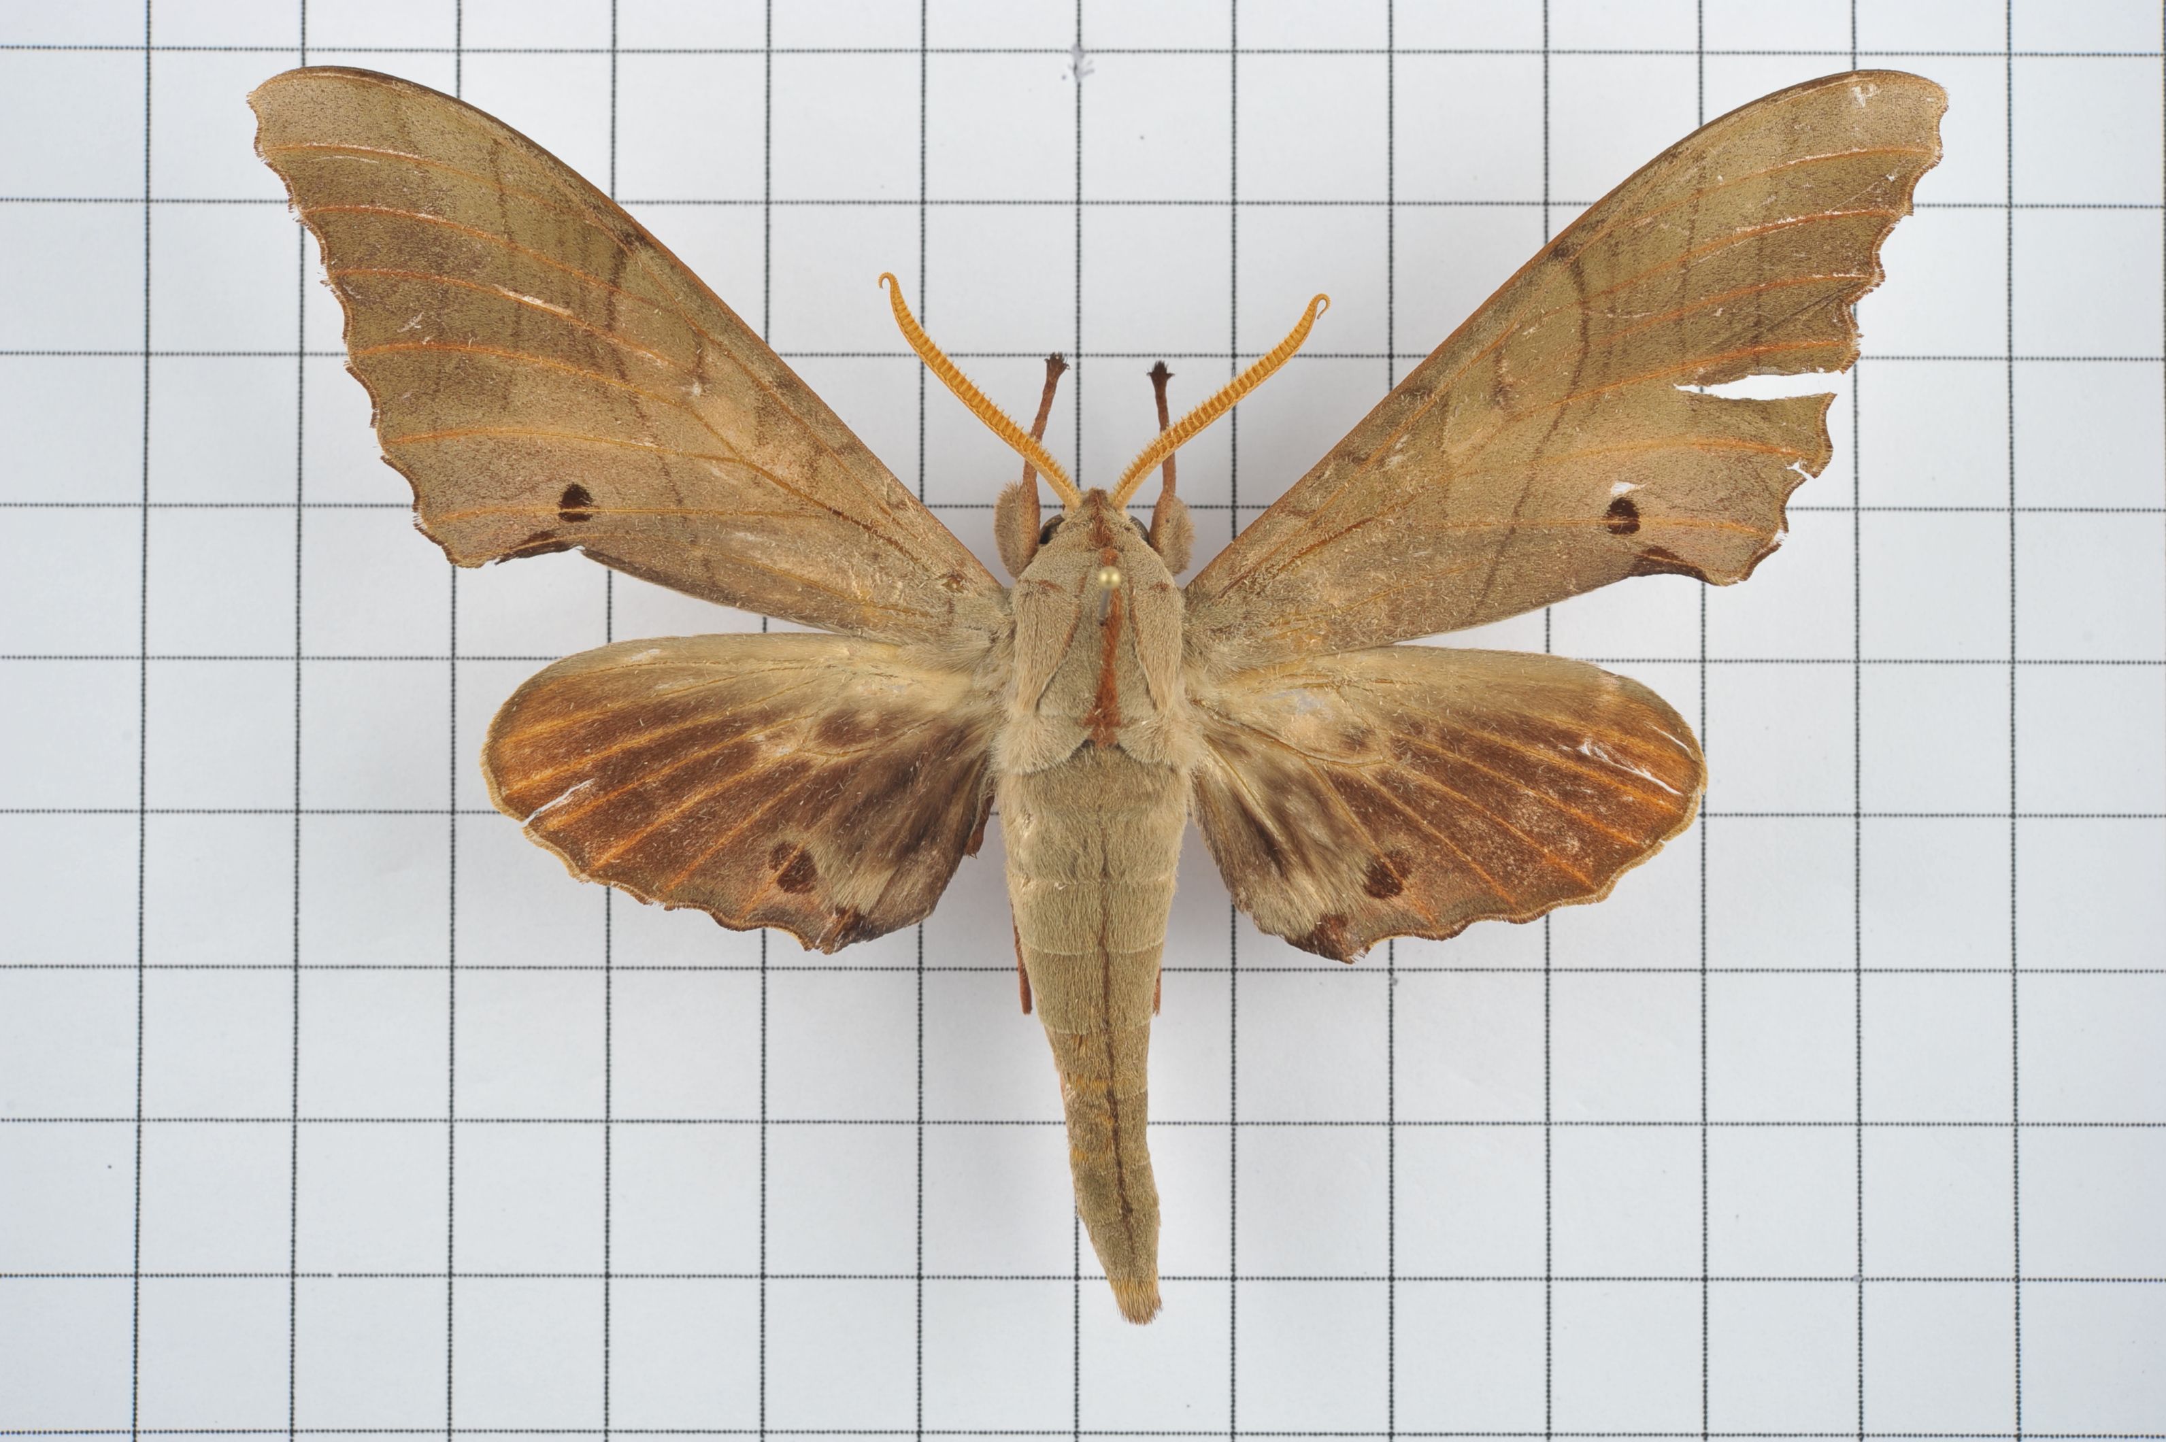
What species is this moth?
Marumba sperchius sperchius
